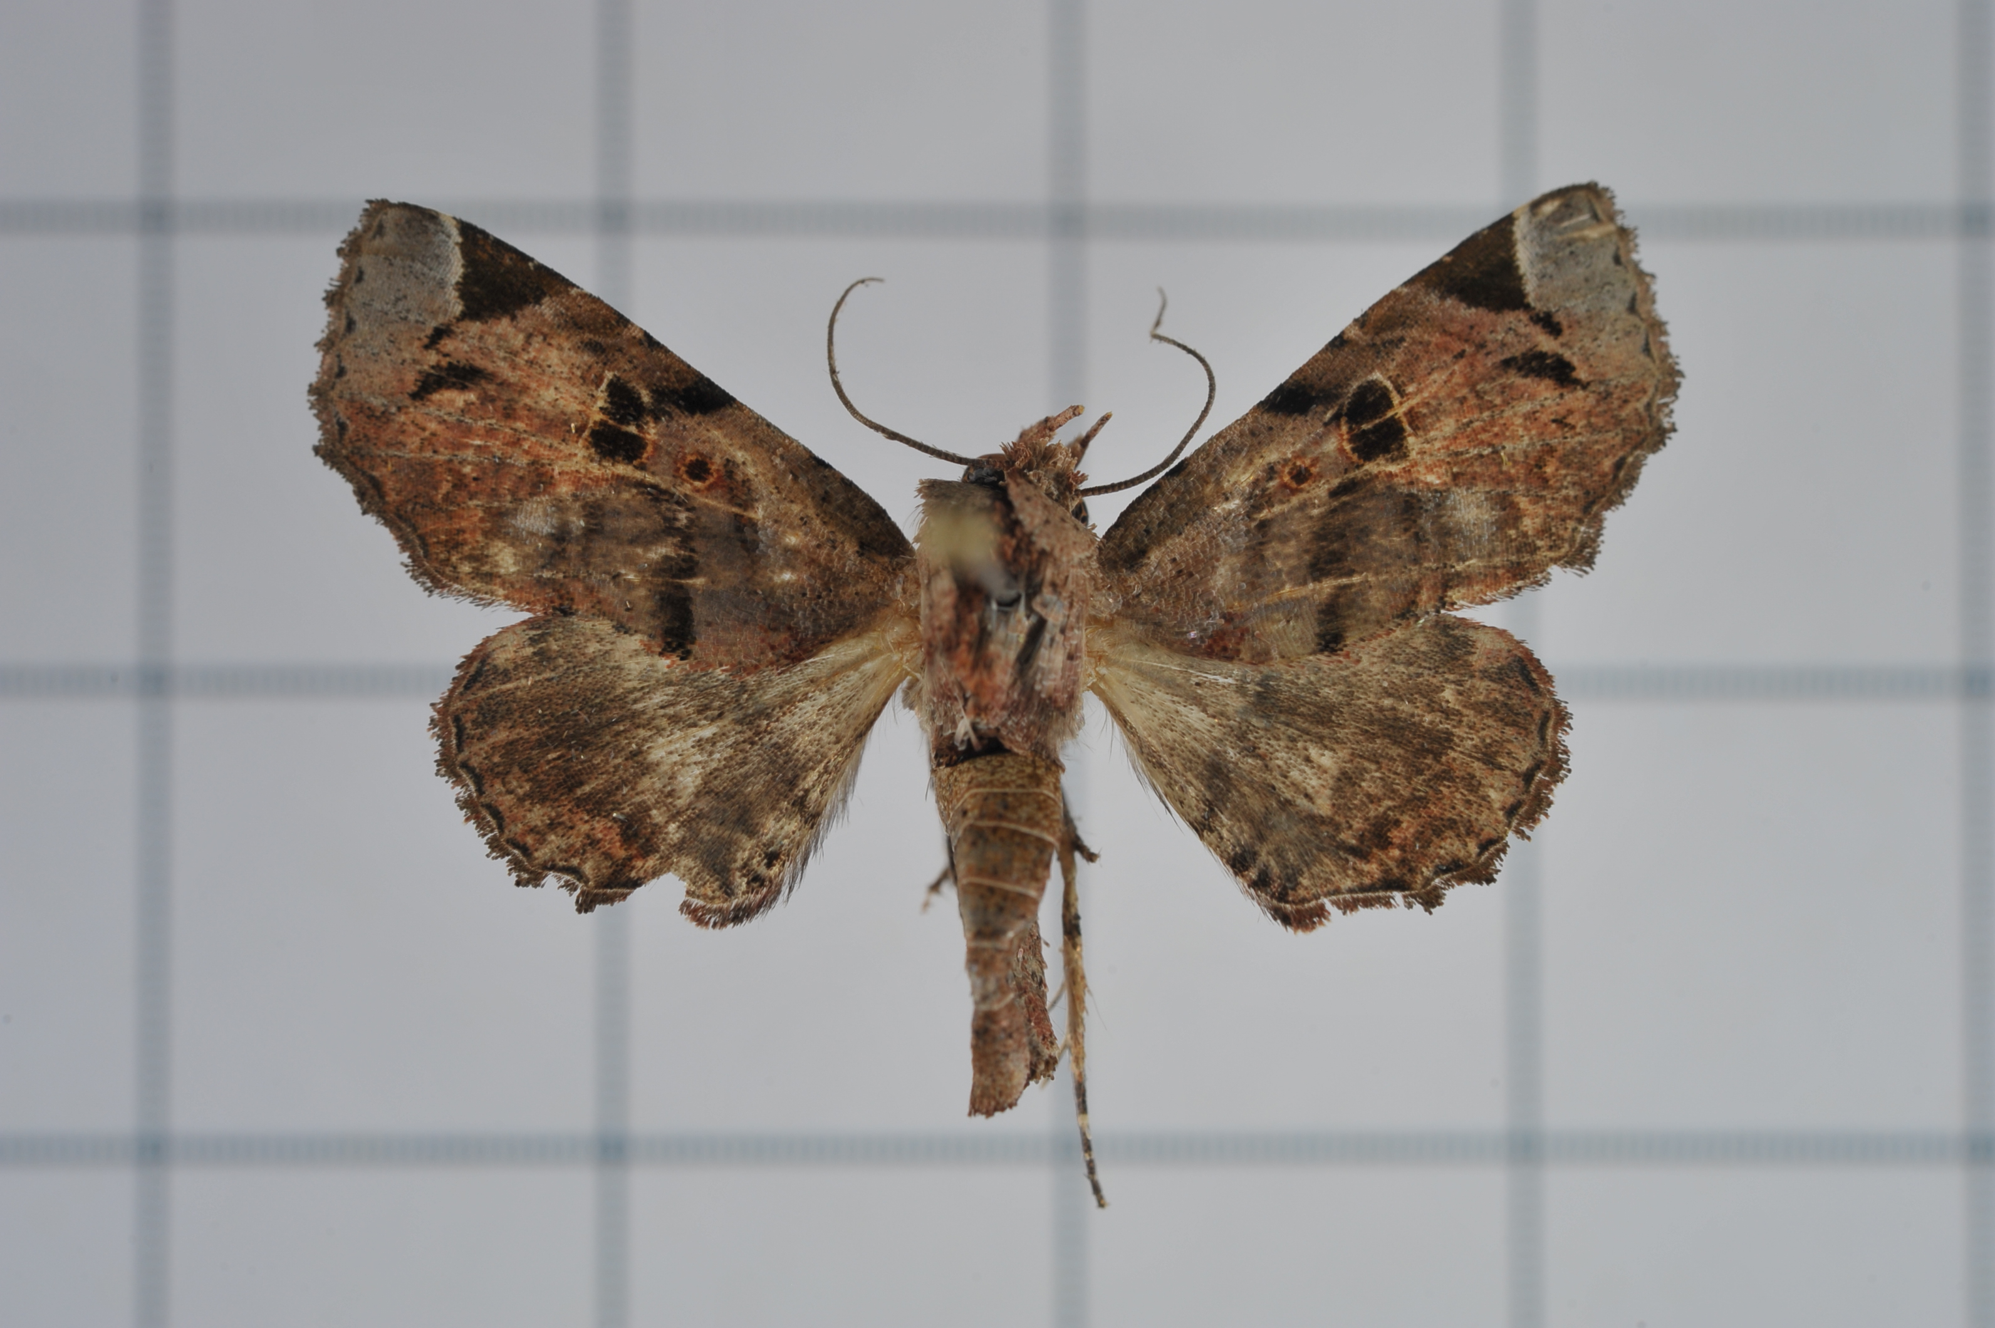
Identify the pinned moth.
Atacira affinis
